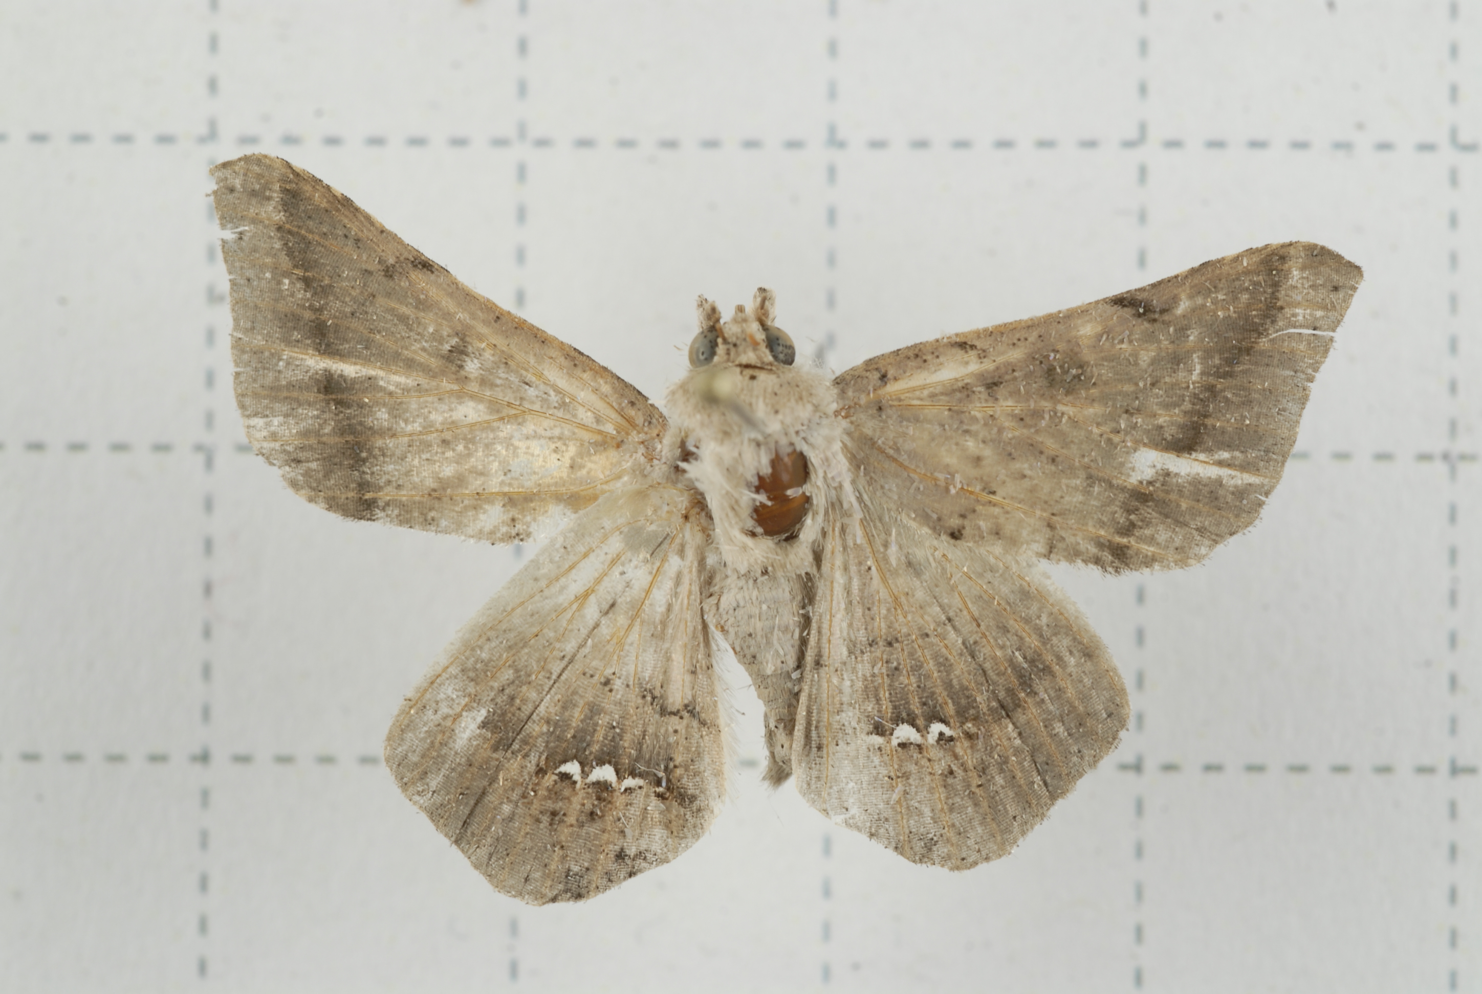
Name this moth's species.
Macaldenia palumba
